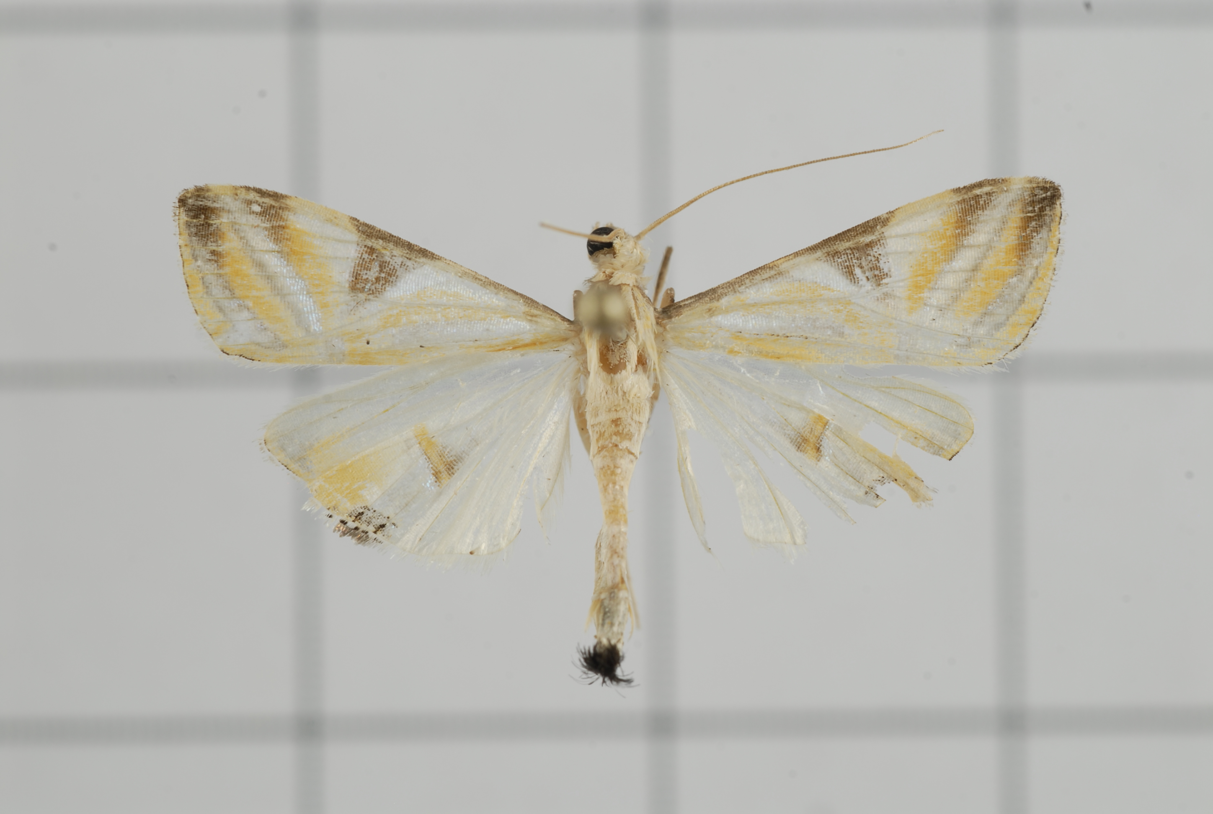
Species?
Talanga sexpunctalis
